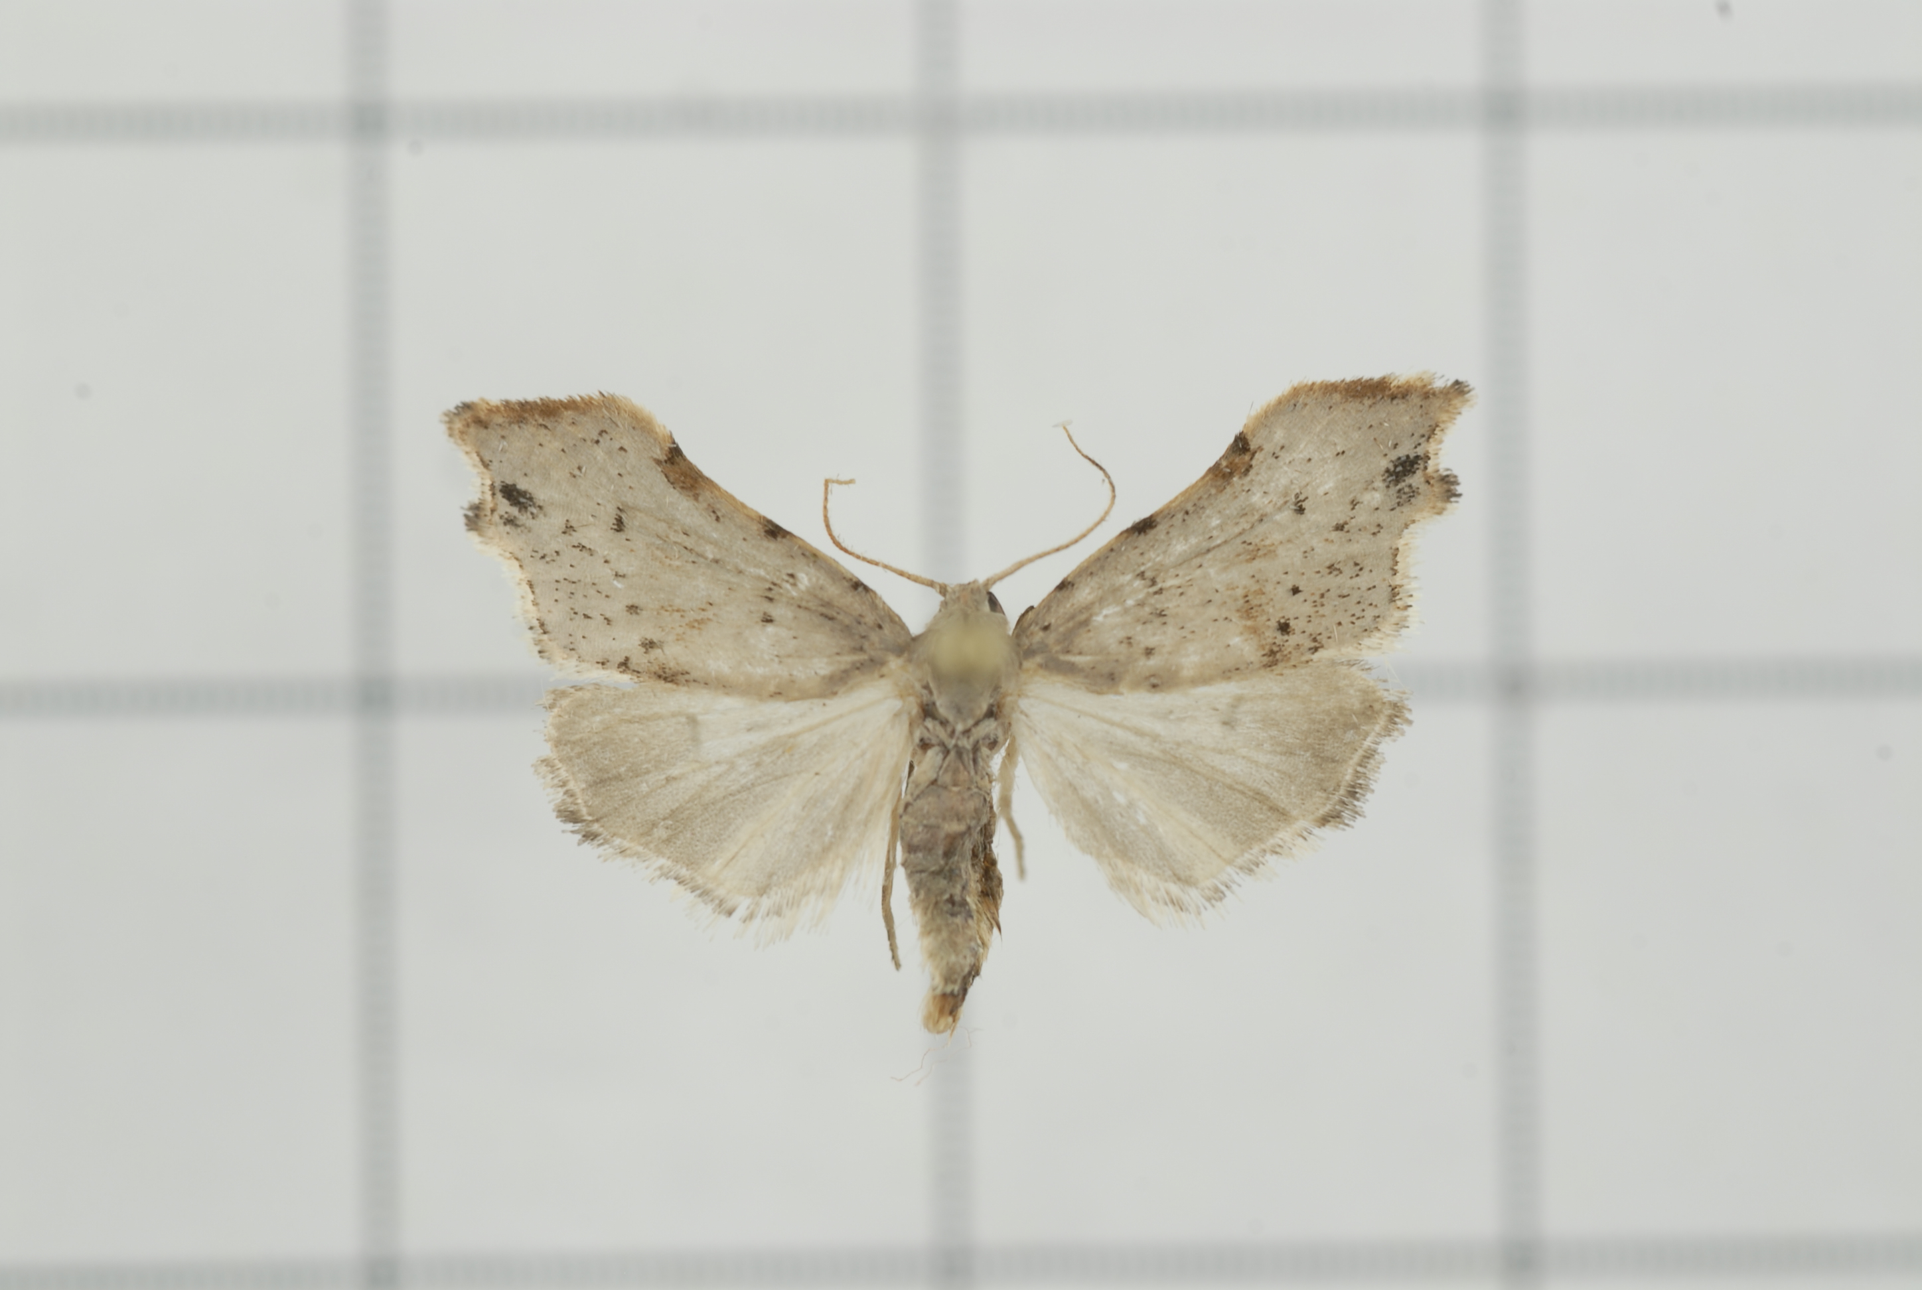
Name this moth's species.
Oxacme cretacea
